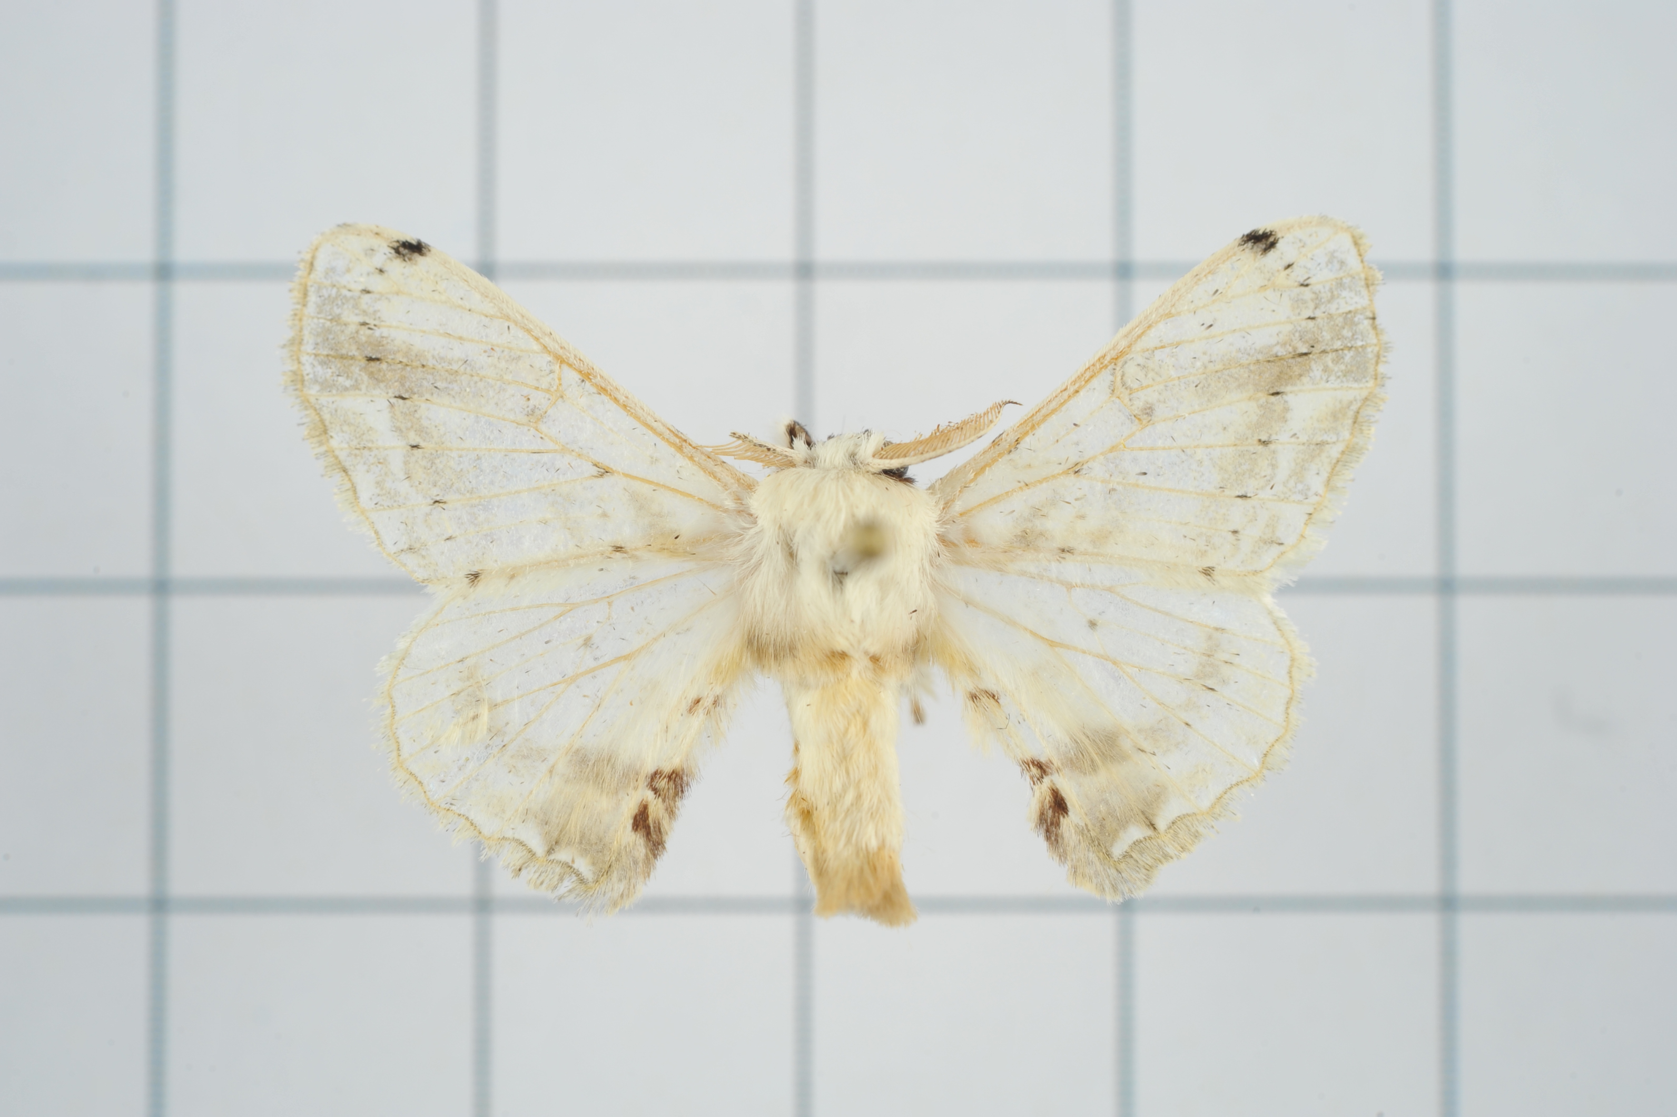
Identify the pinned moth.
Ernolatia moorei
